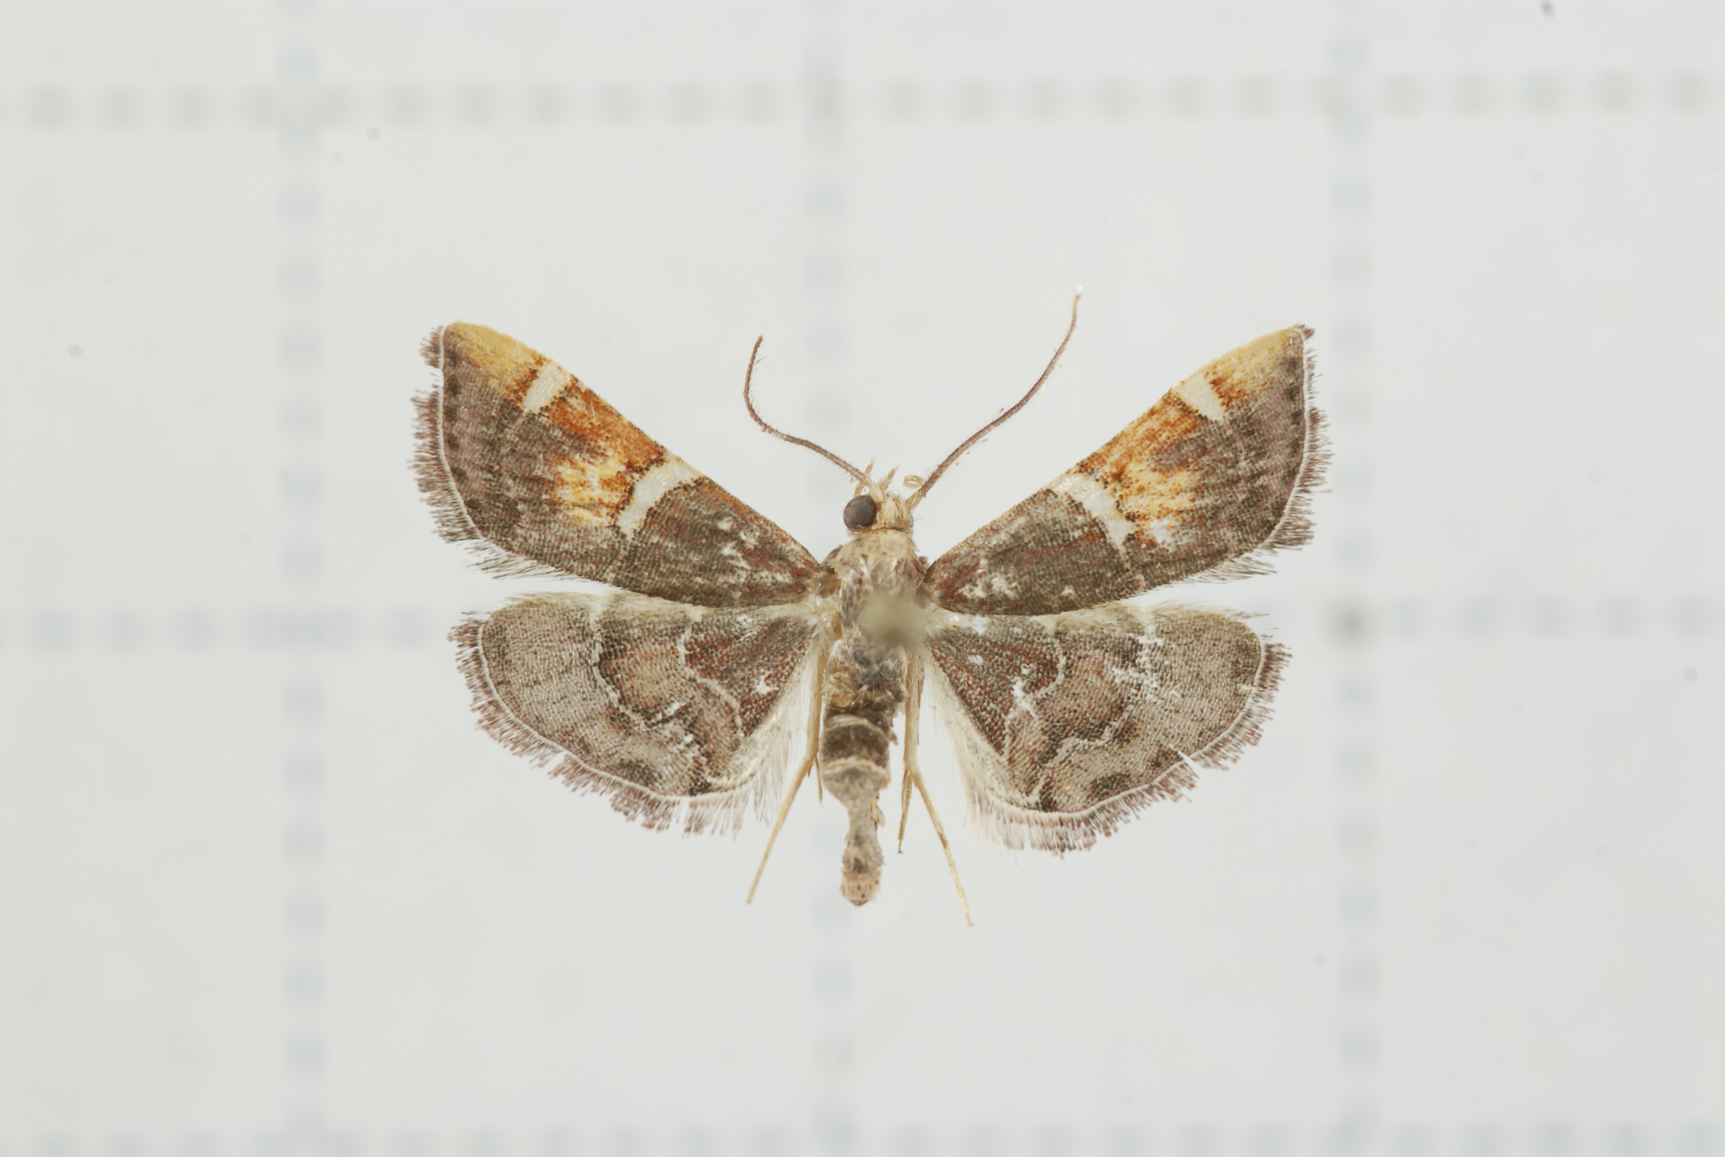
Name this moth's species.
Pyralis regalis
